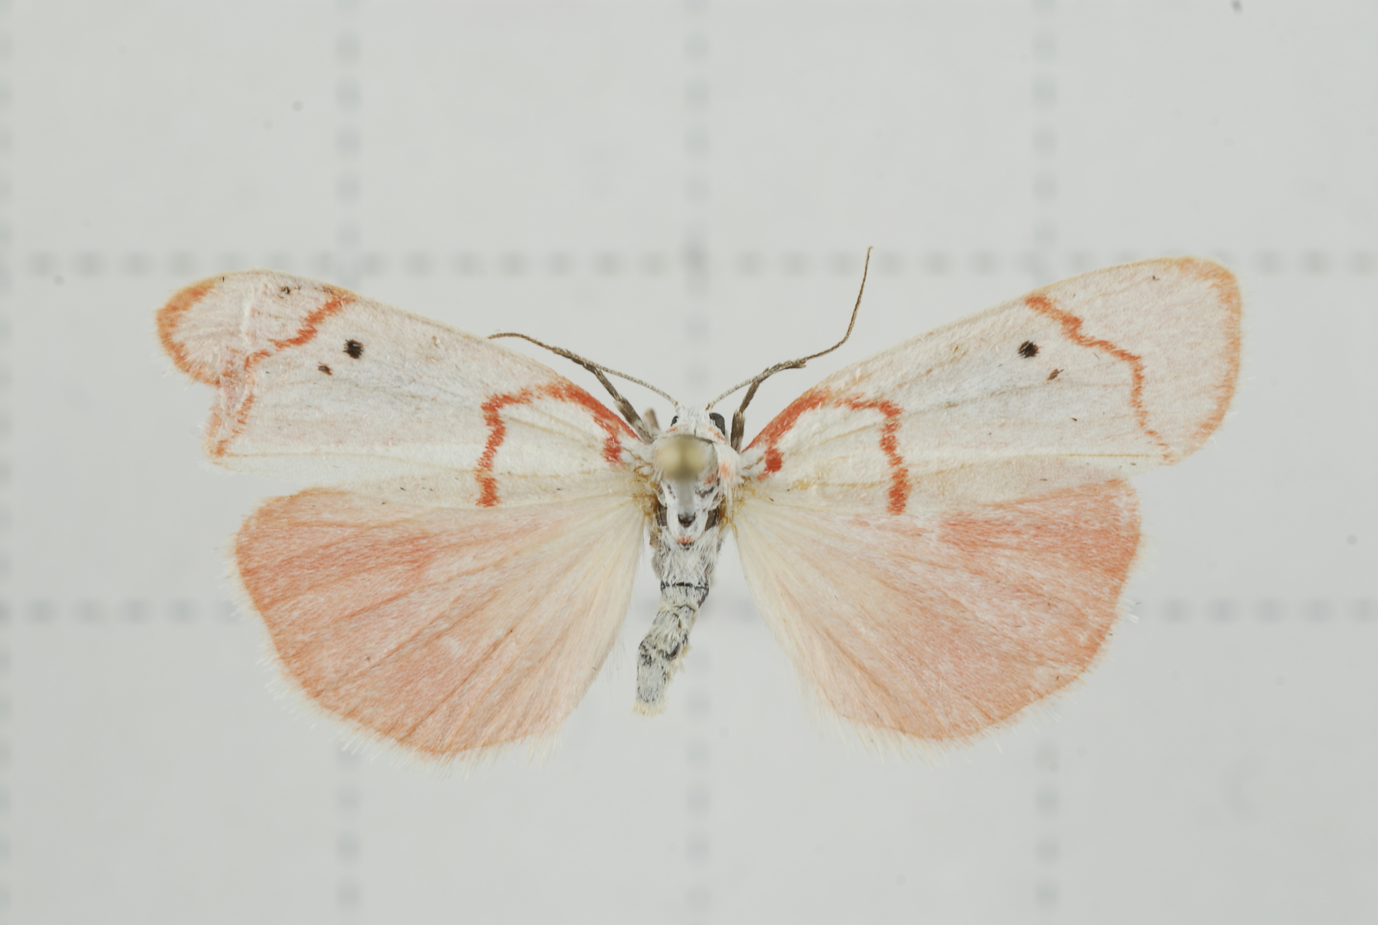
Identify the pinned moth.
Cyana sanguinea
